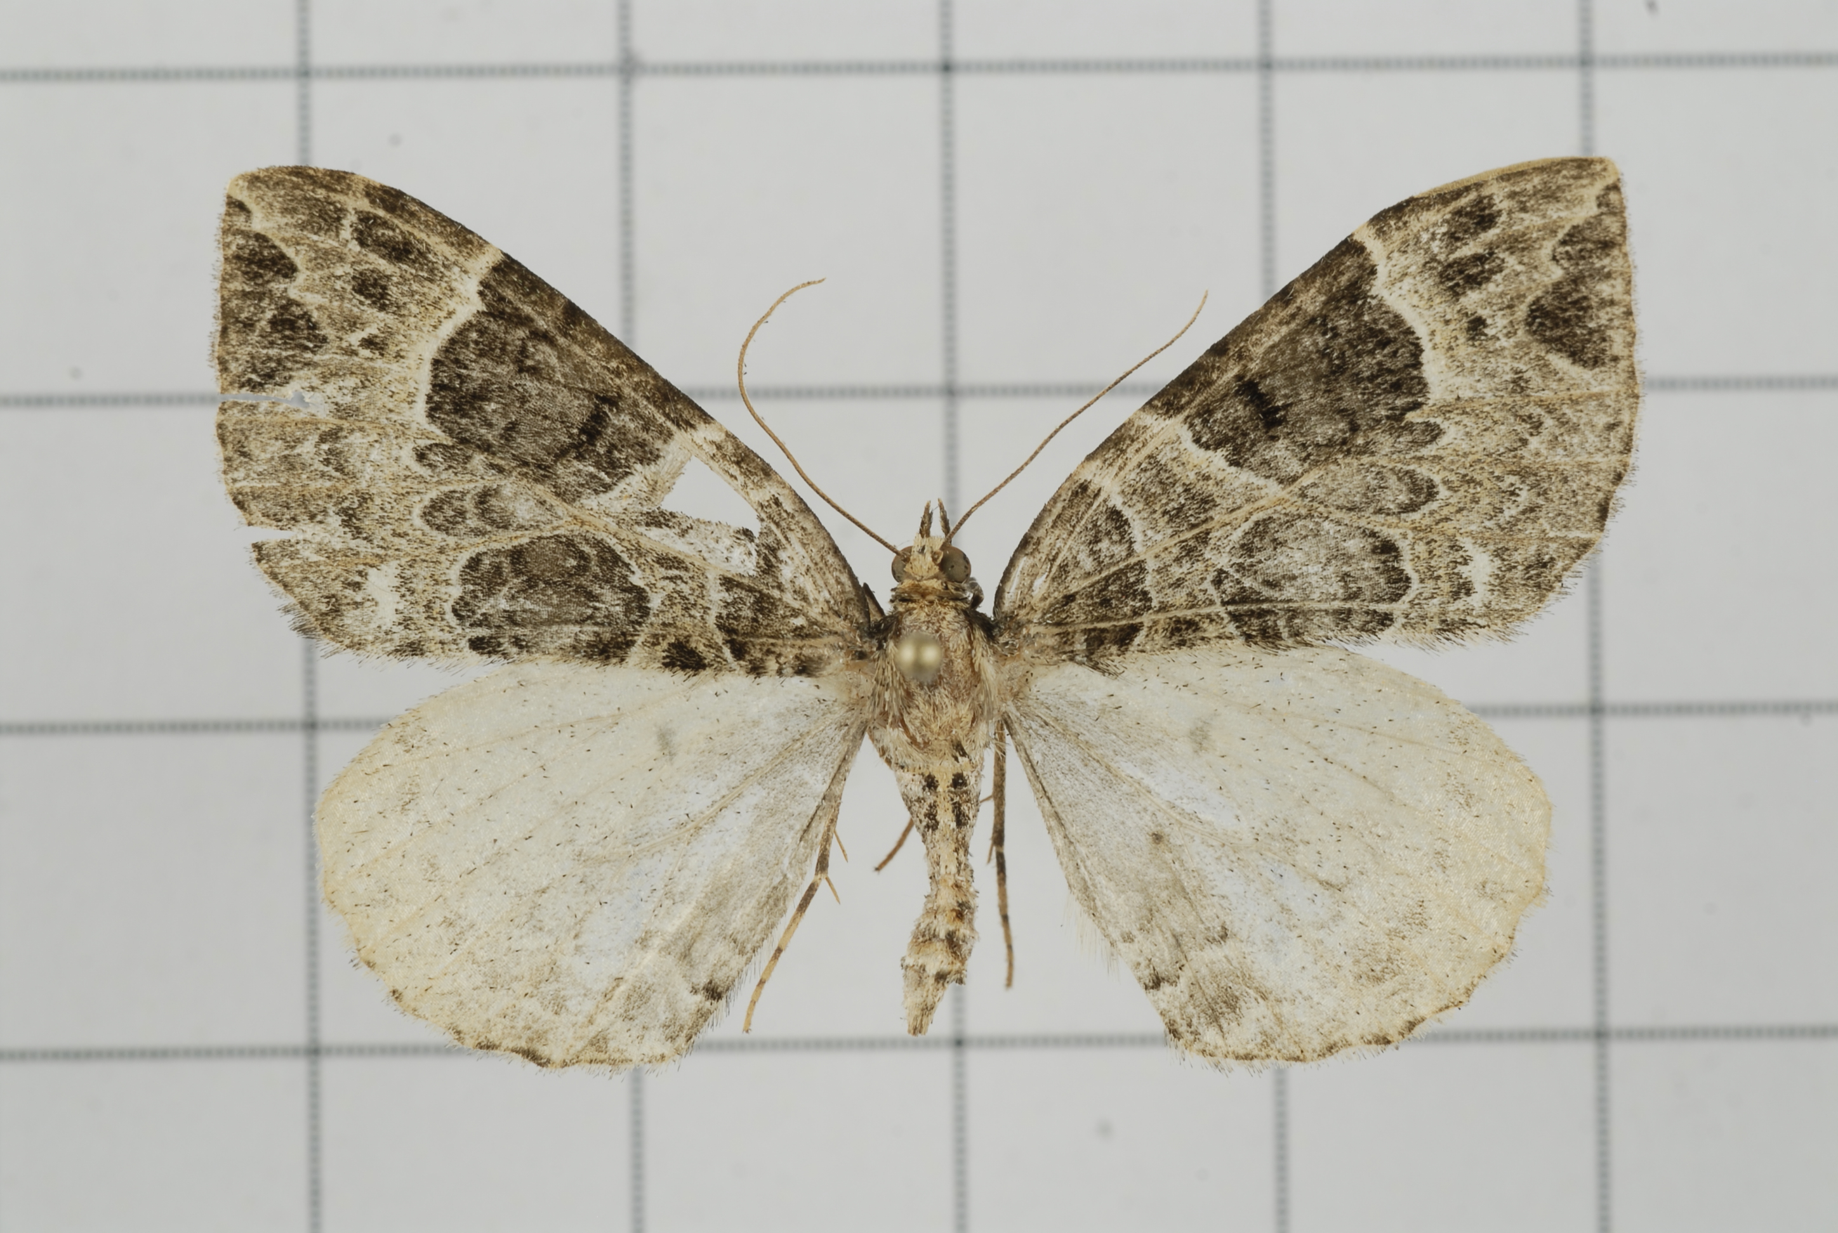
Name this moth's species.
Eustroma melancholica interrupta
